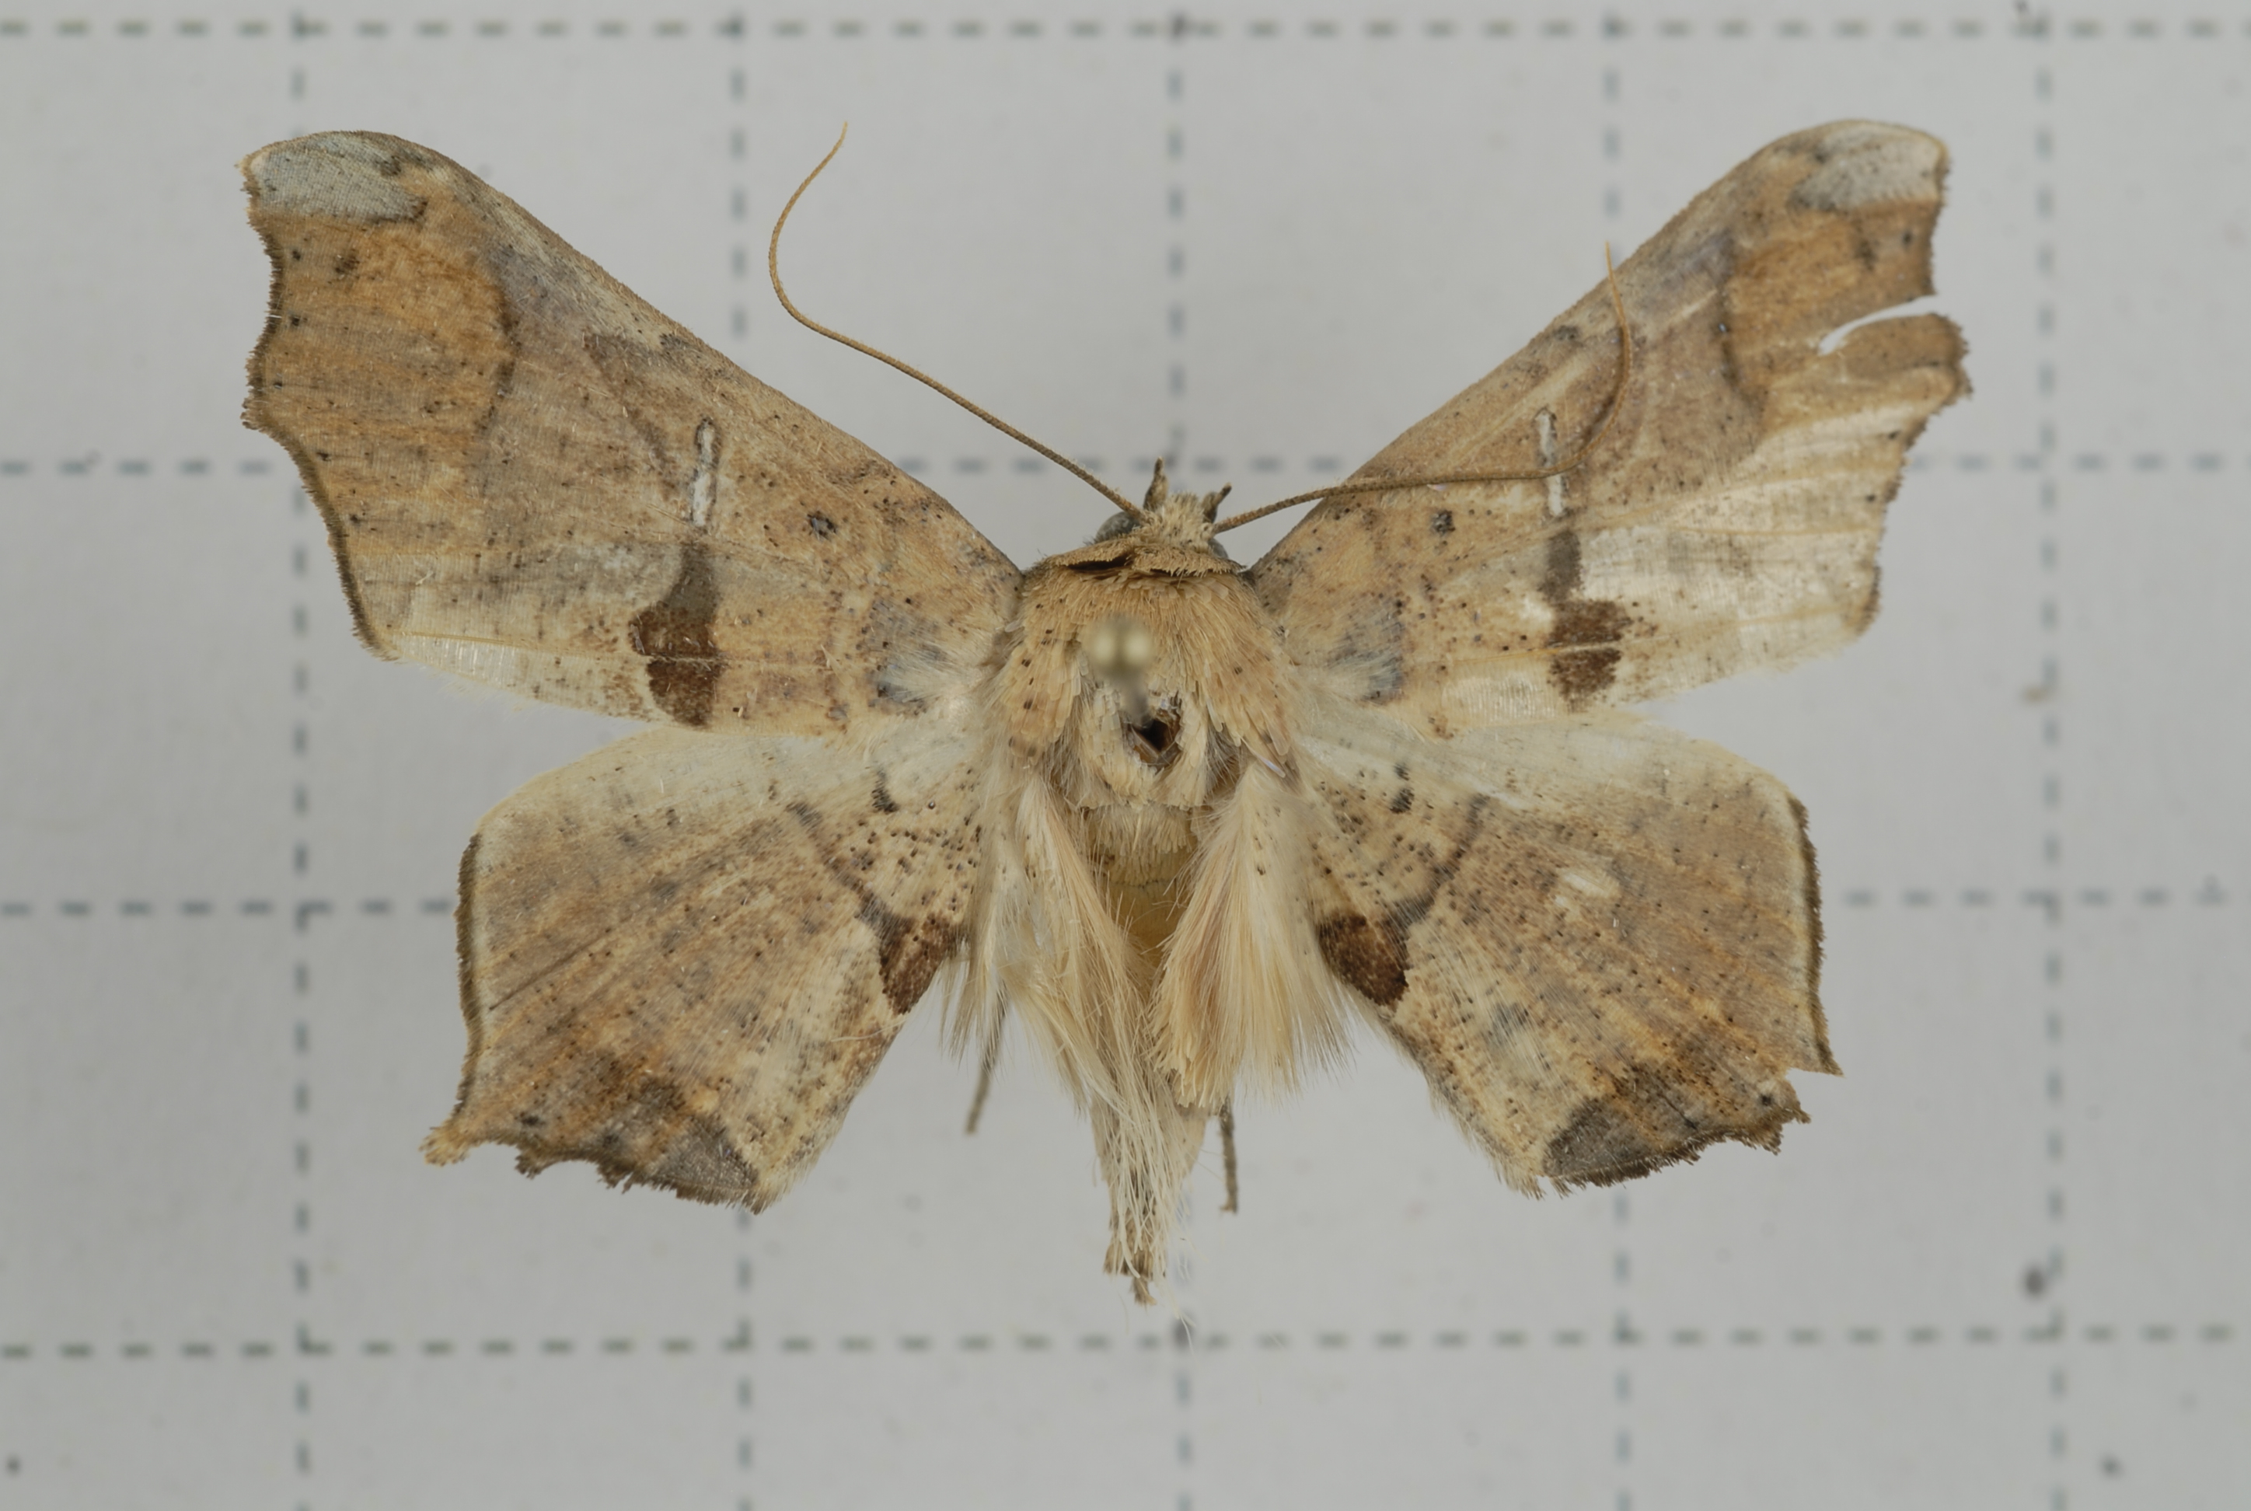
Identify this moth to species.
Semiothisops macariata
